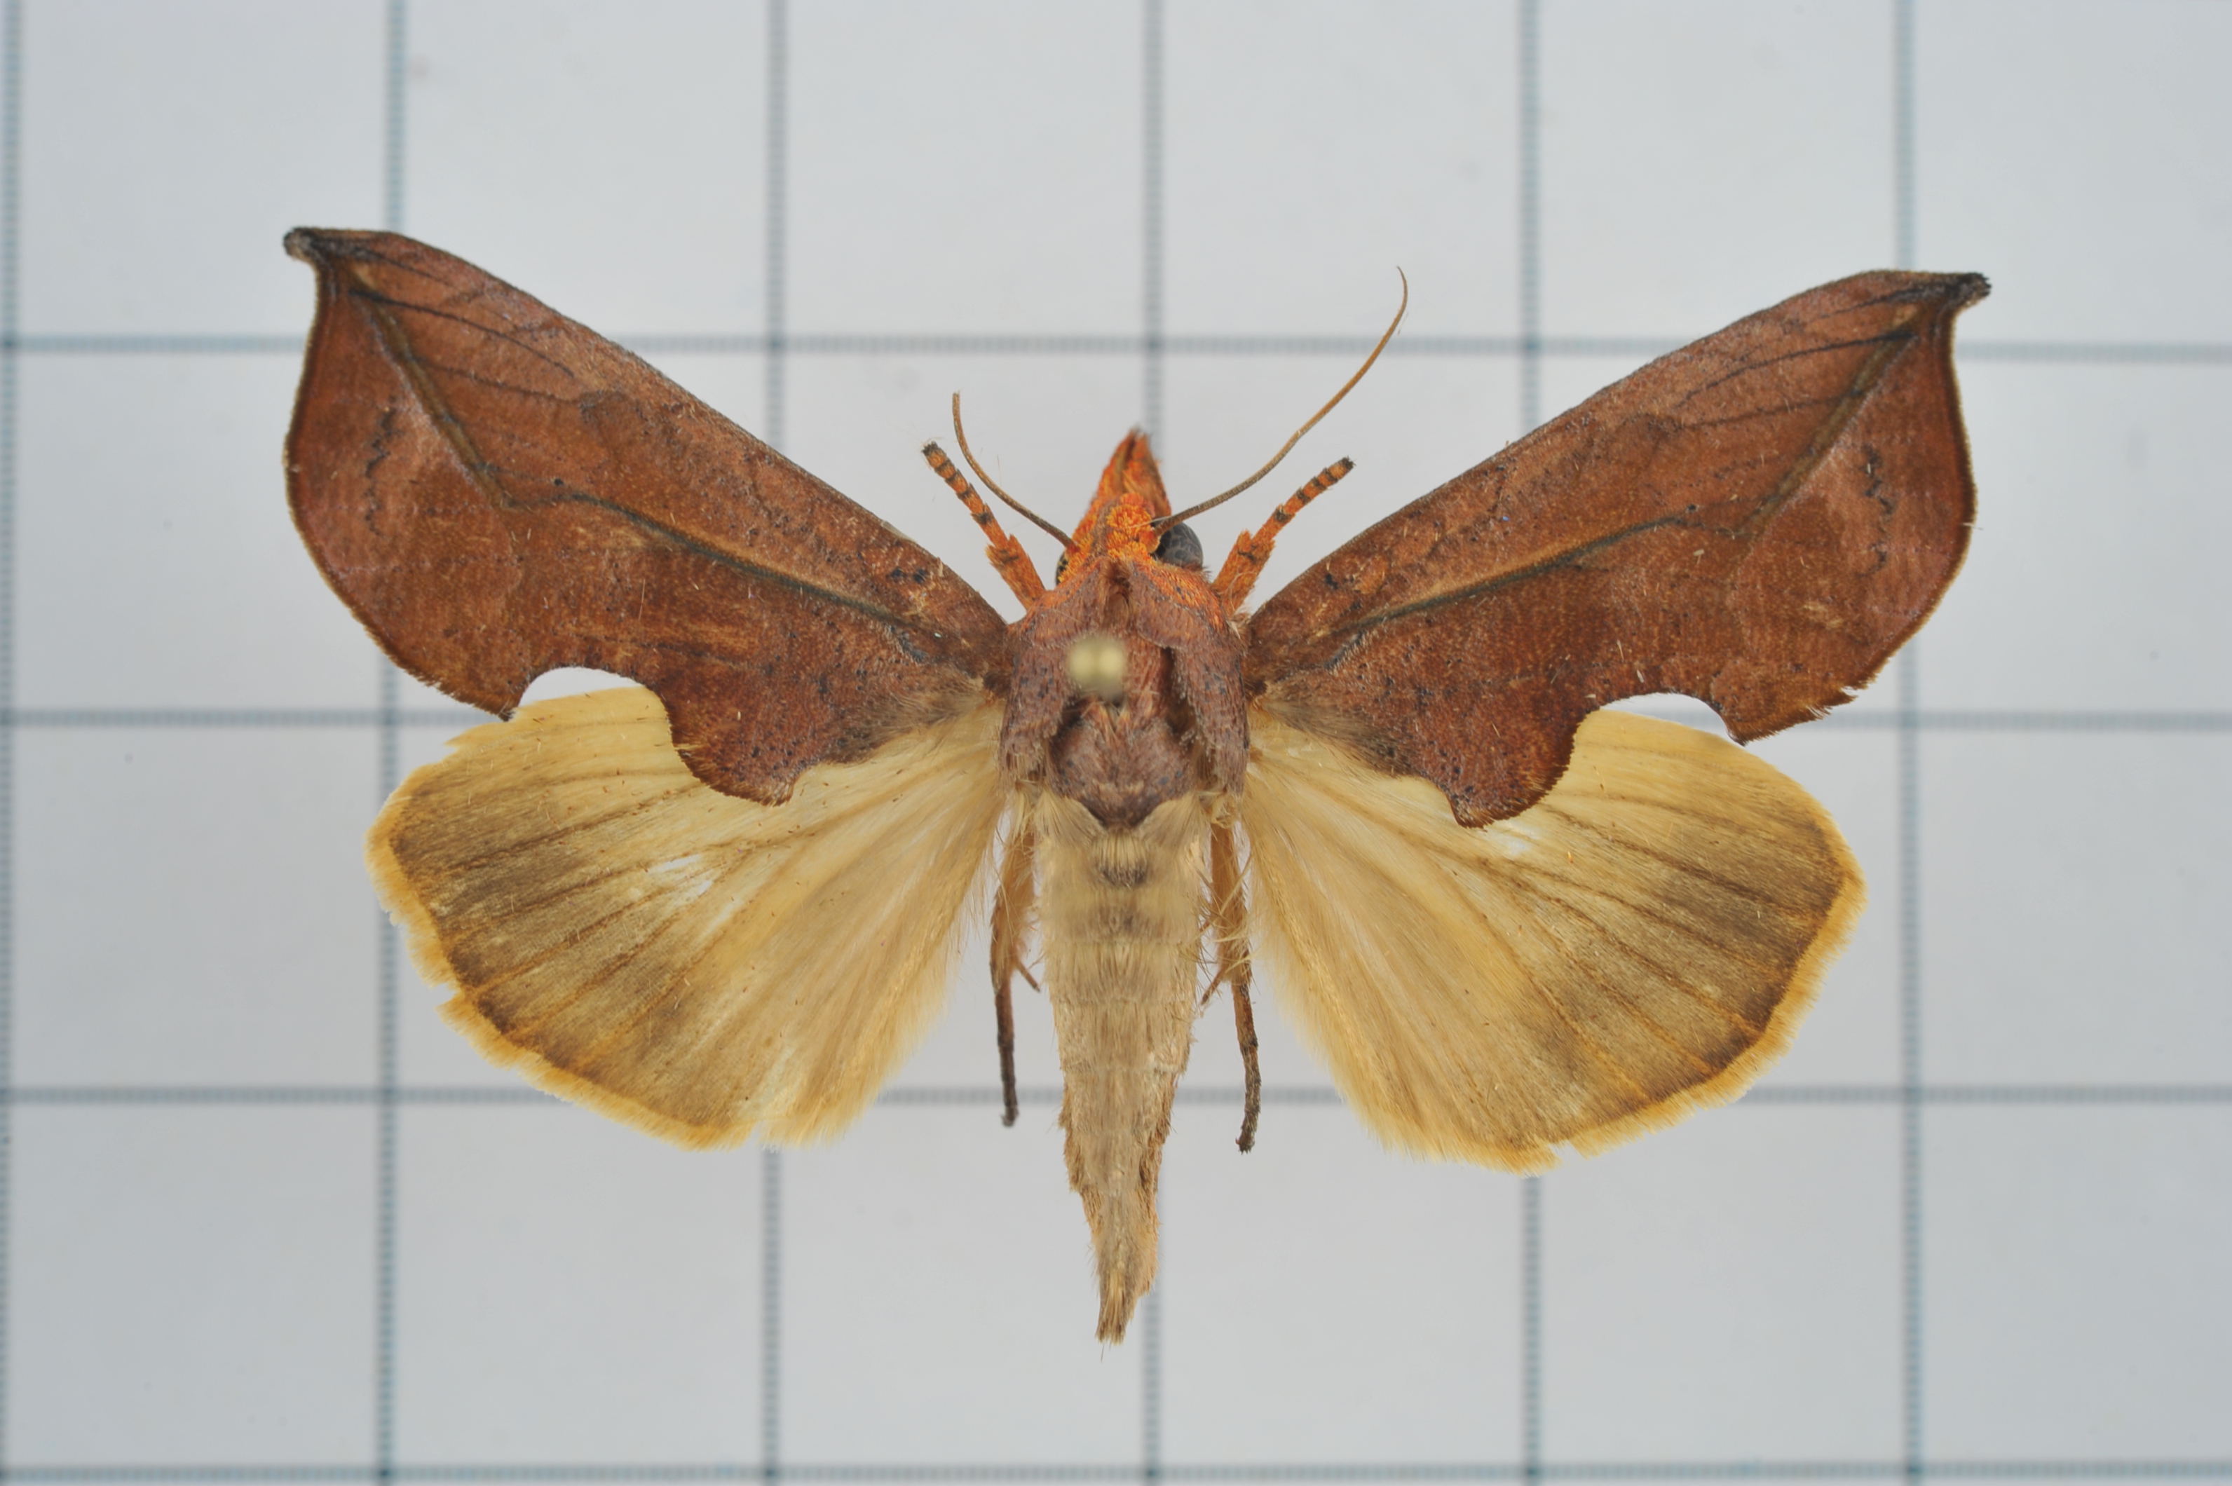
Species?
Oraesia excavata
